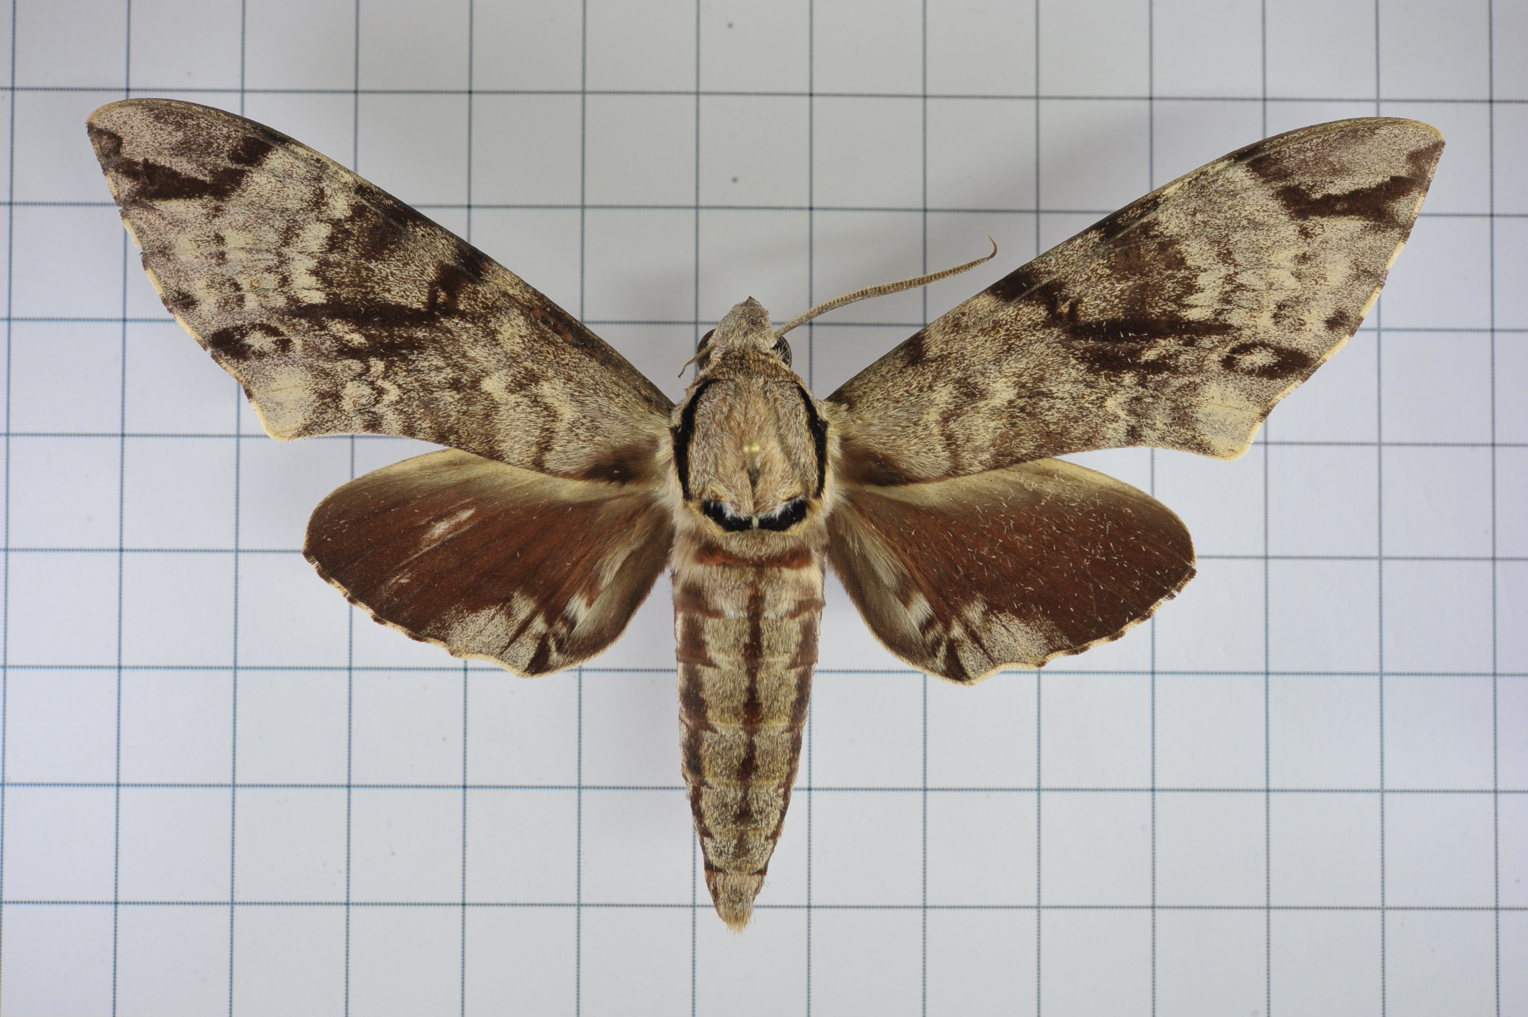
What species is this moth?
Notonagemia analis analis
